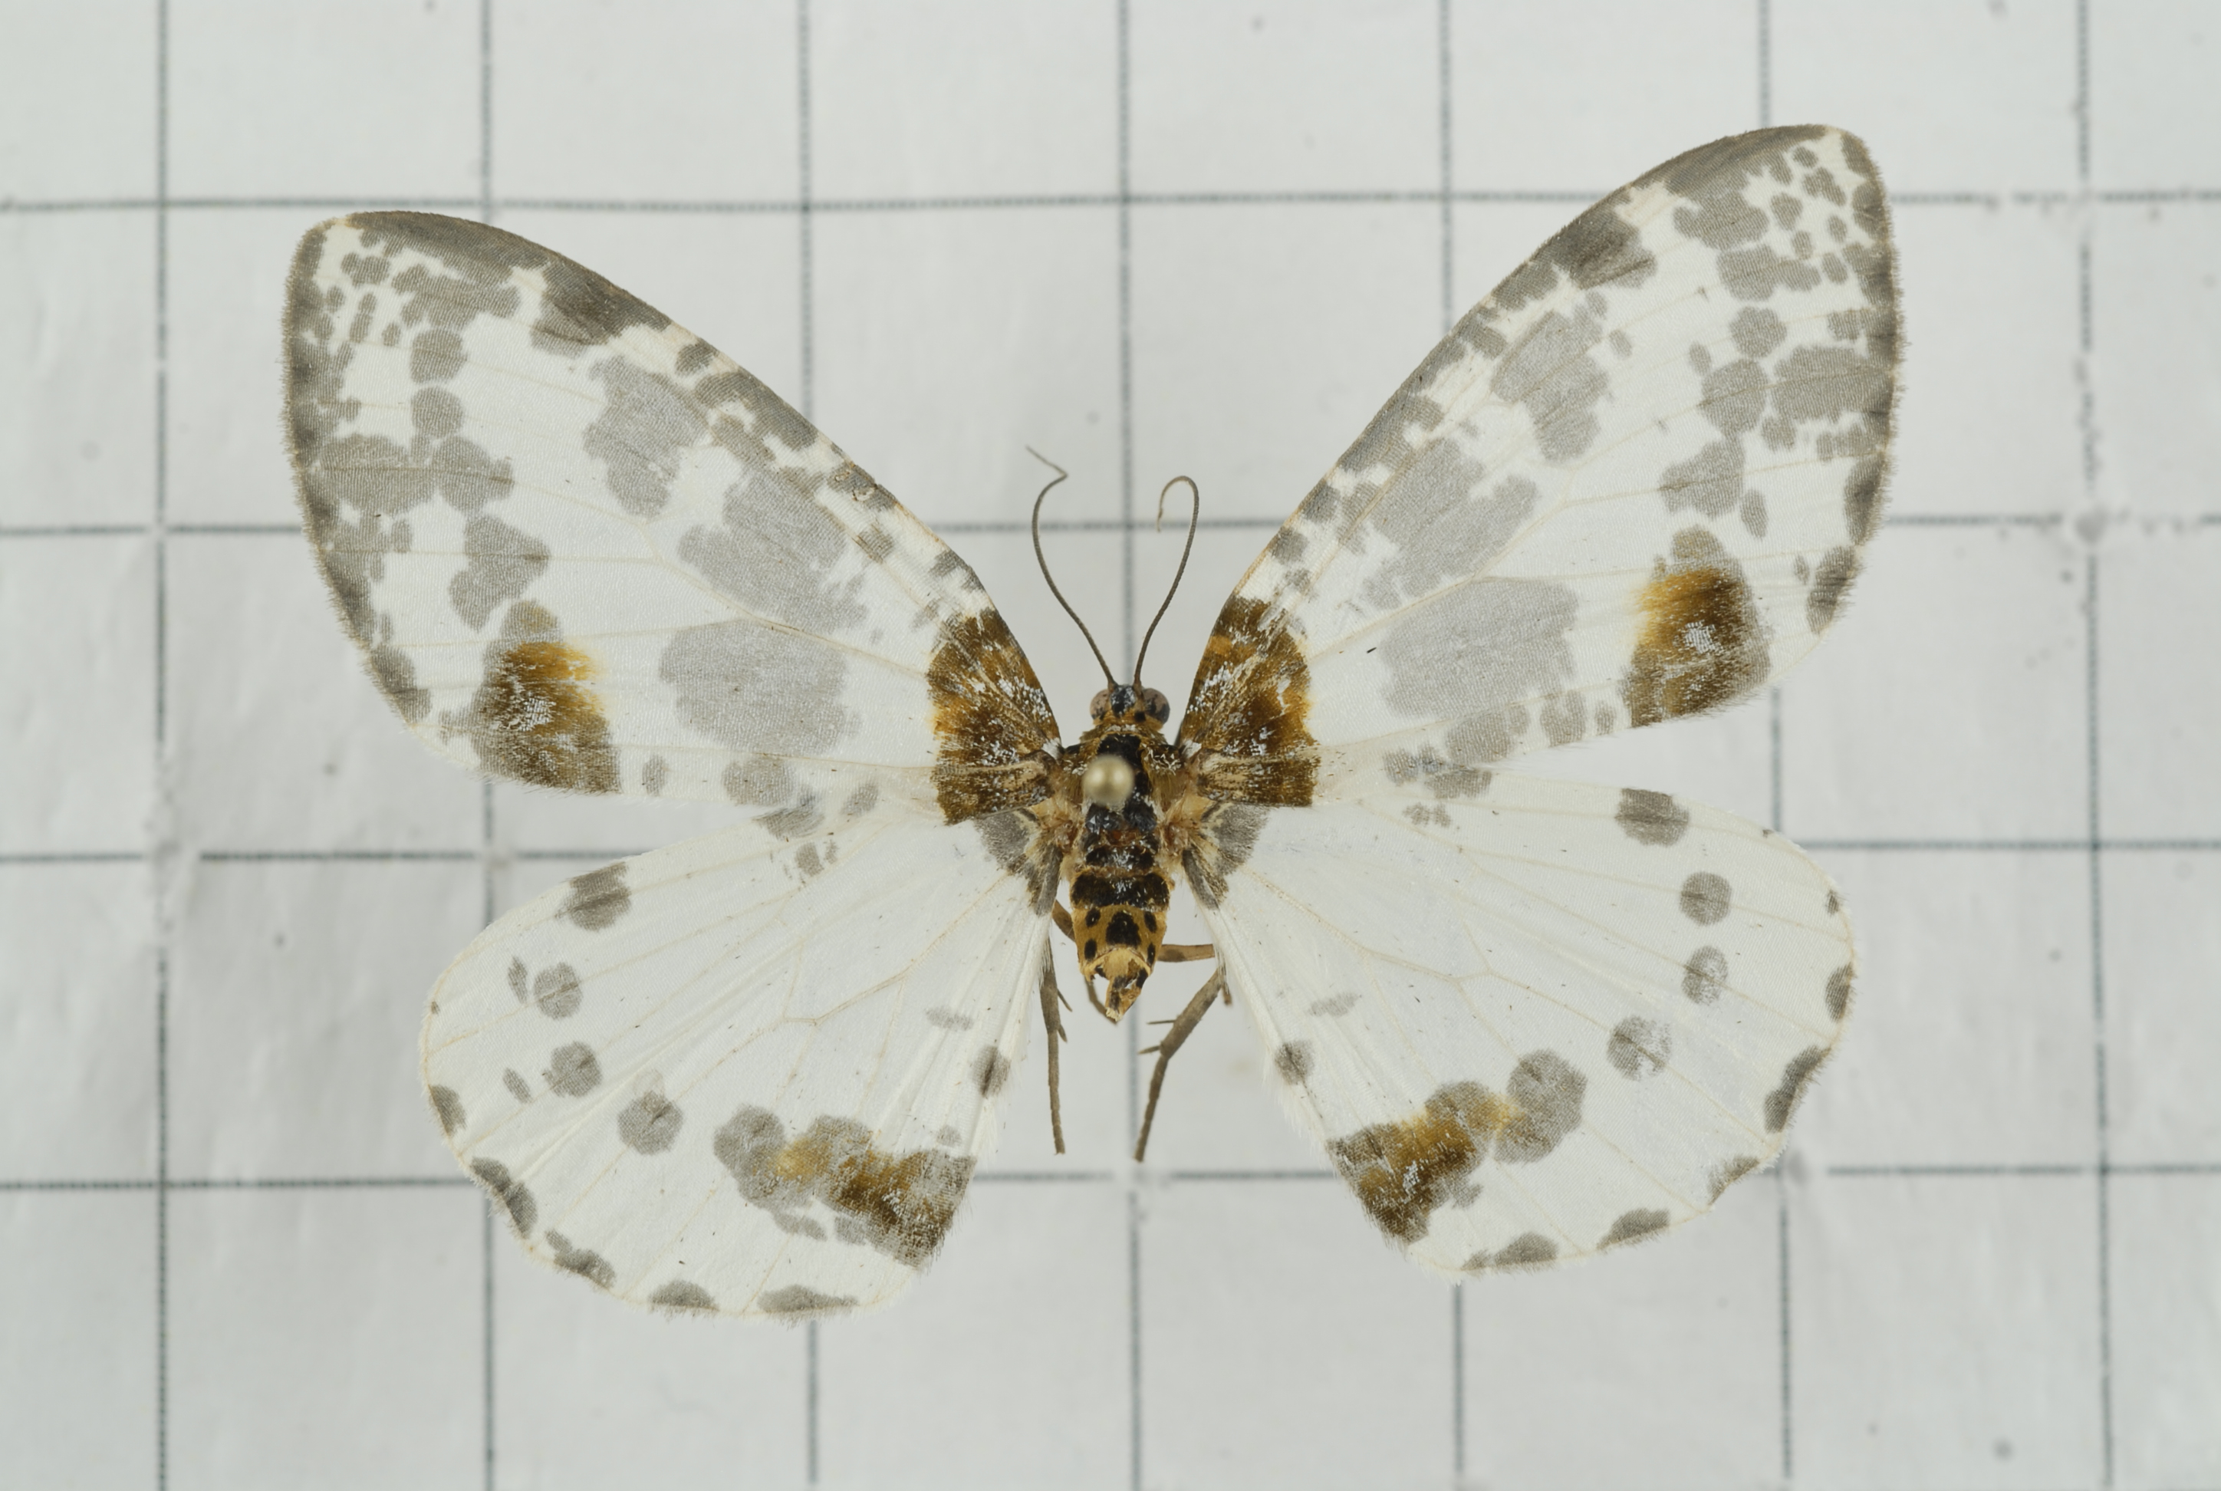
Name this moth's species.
Abraxas adilluminata
